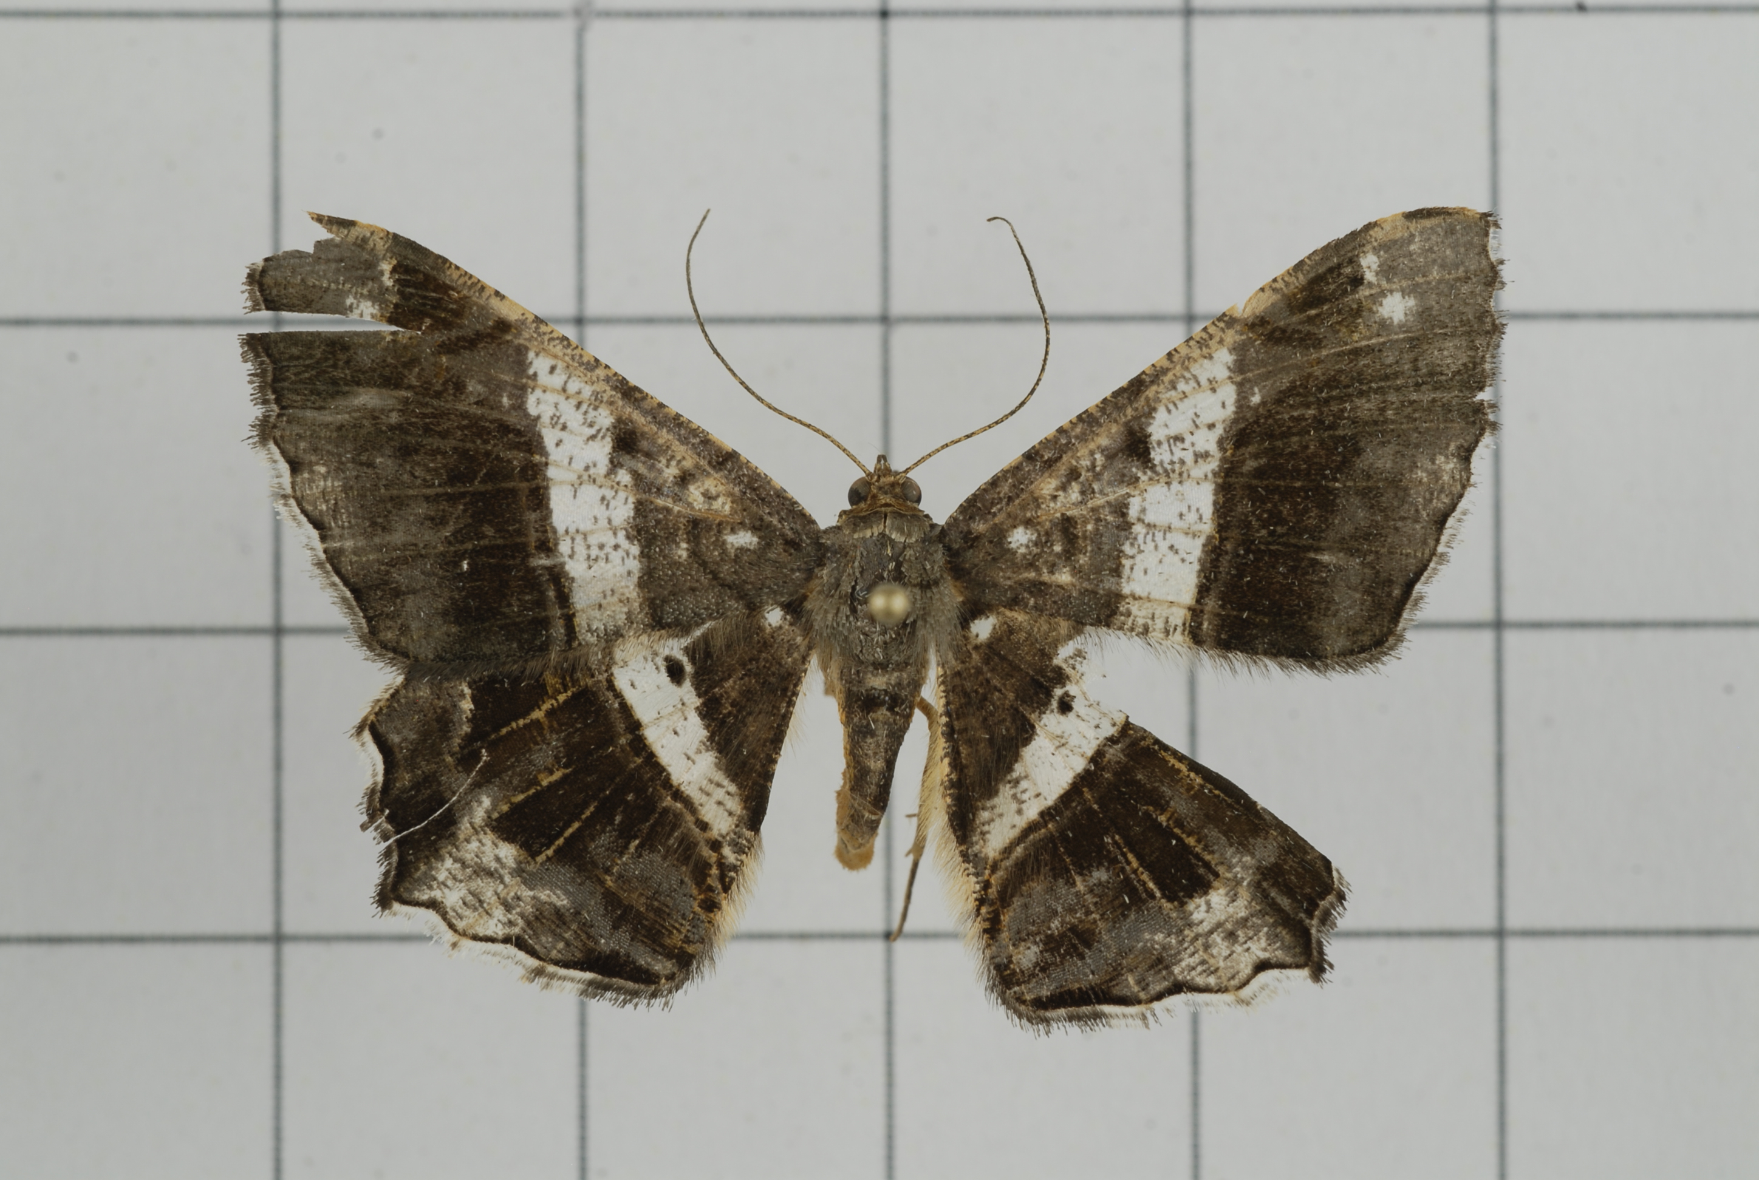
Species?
Chiasmia eleonora eleonora
